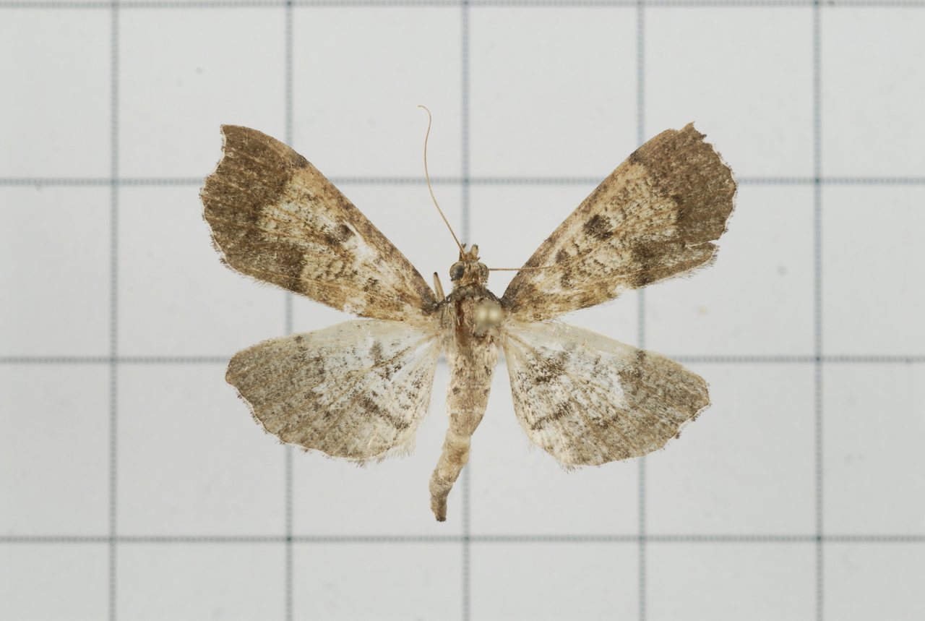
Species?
Ceratarcha umbrosa
